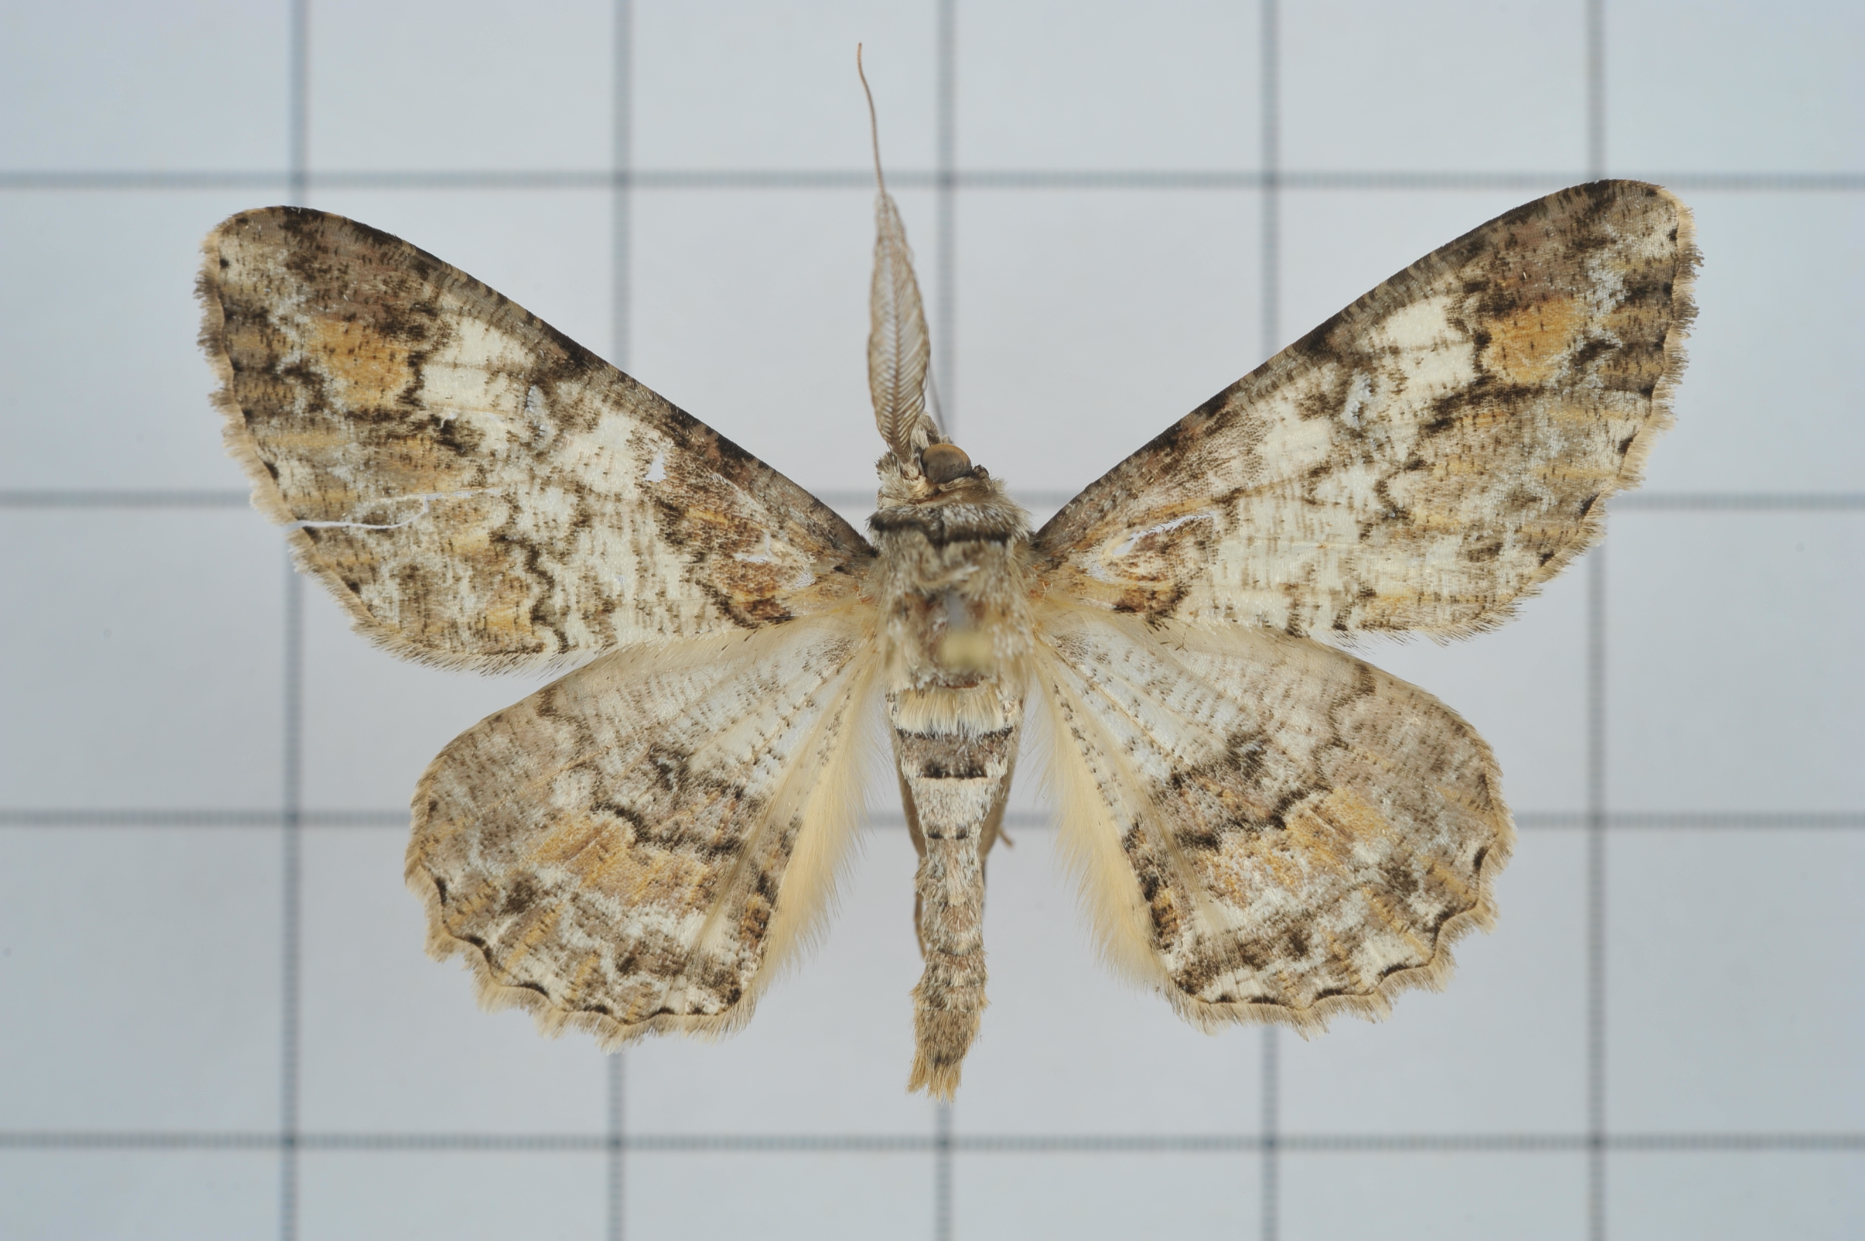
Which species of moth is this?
Cleora fraterna
